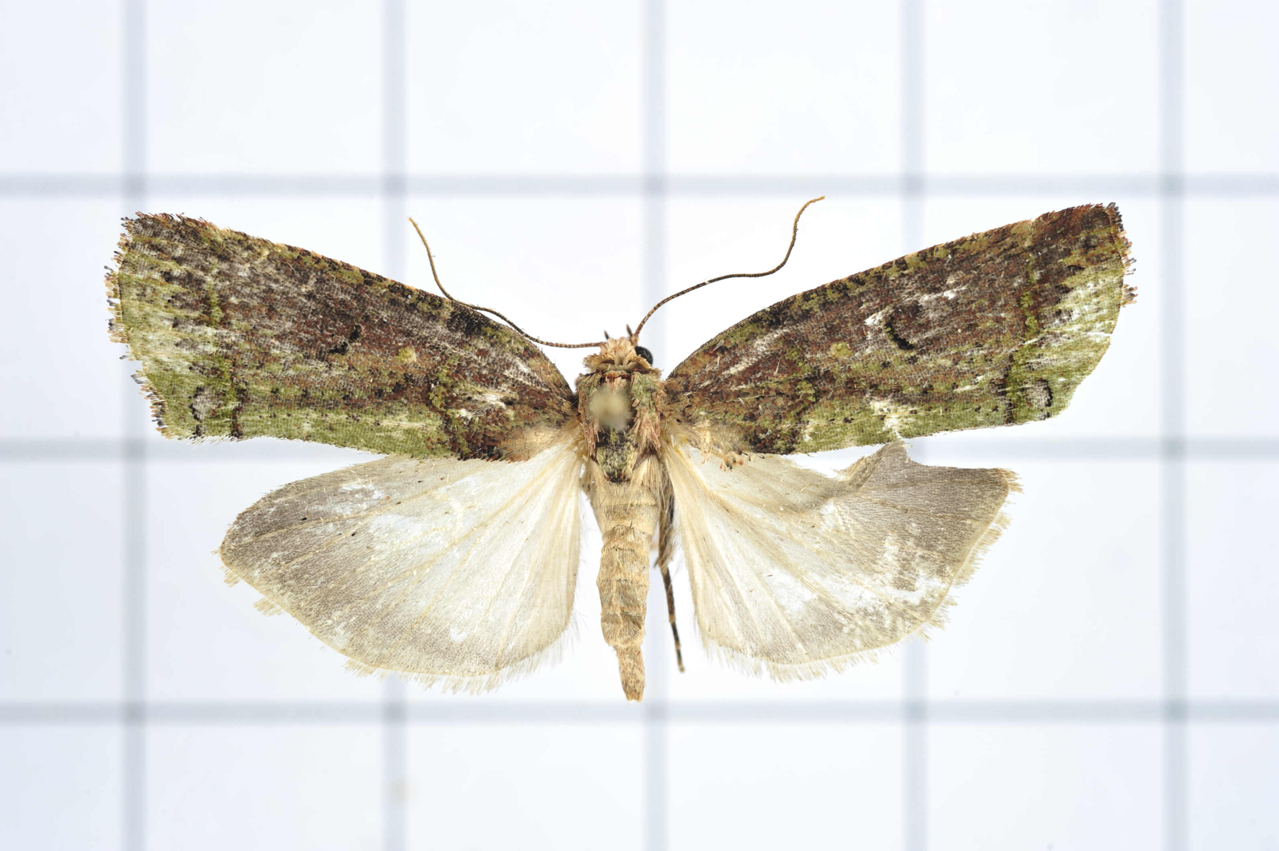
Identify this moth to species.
Kerala lentiginosa
